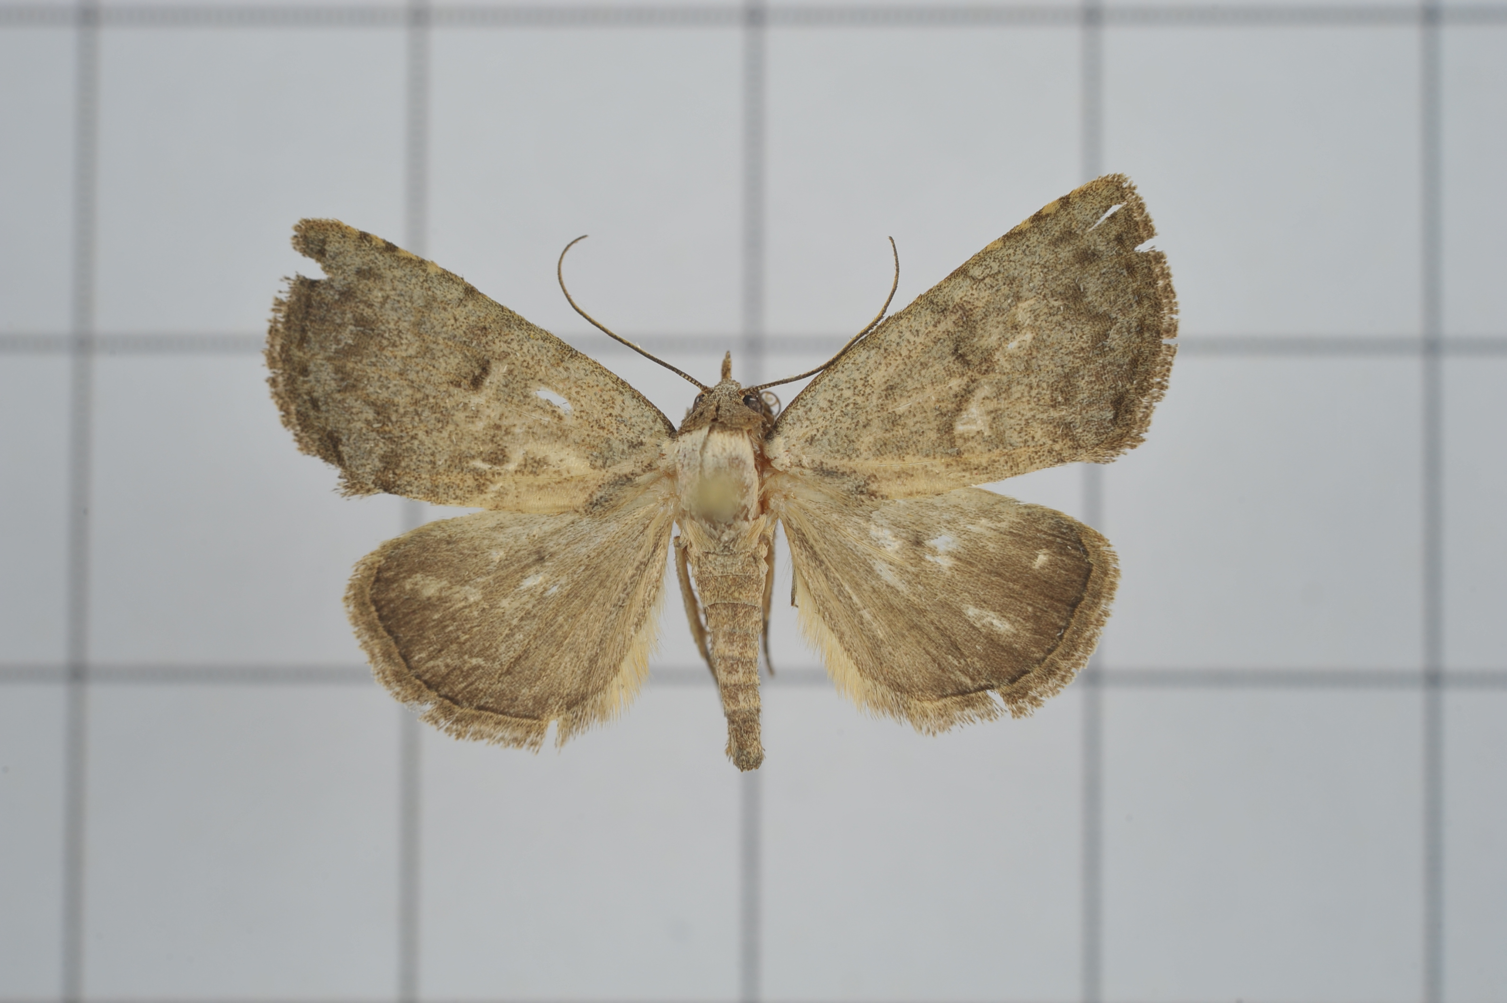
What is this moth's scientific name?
Athetis confusa
